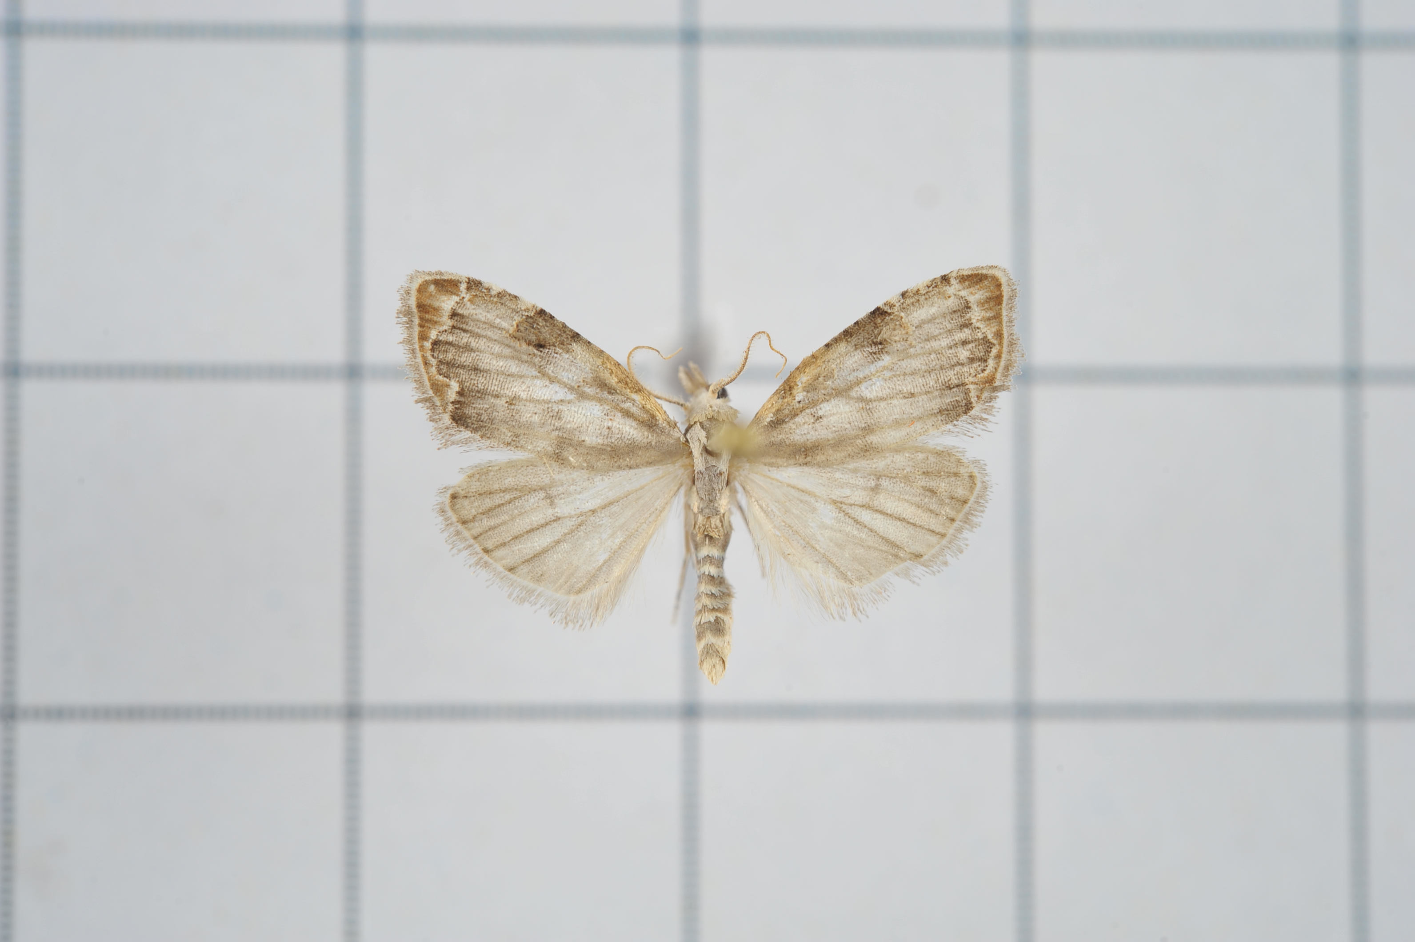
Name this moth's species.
Nola marginata
